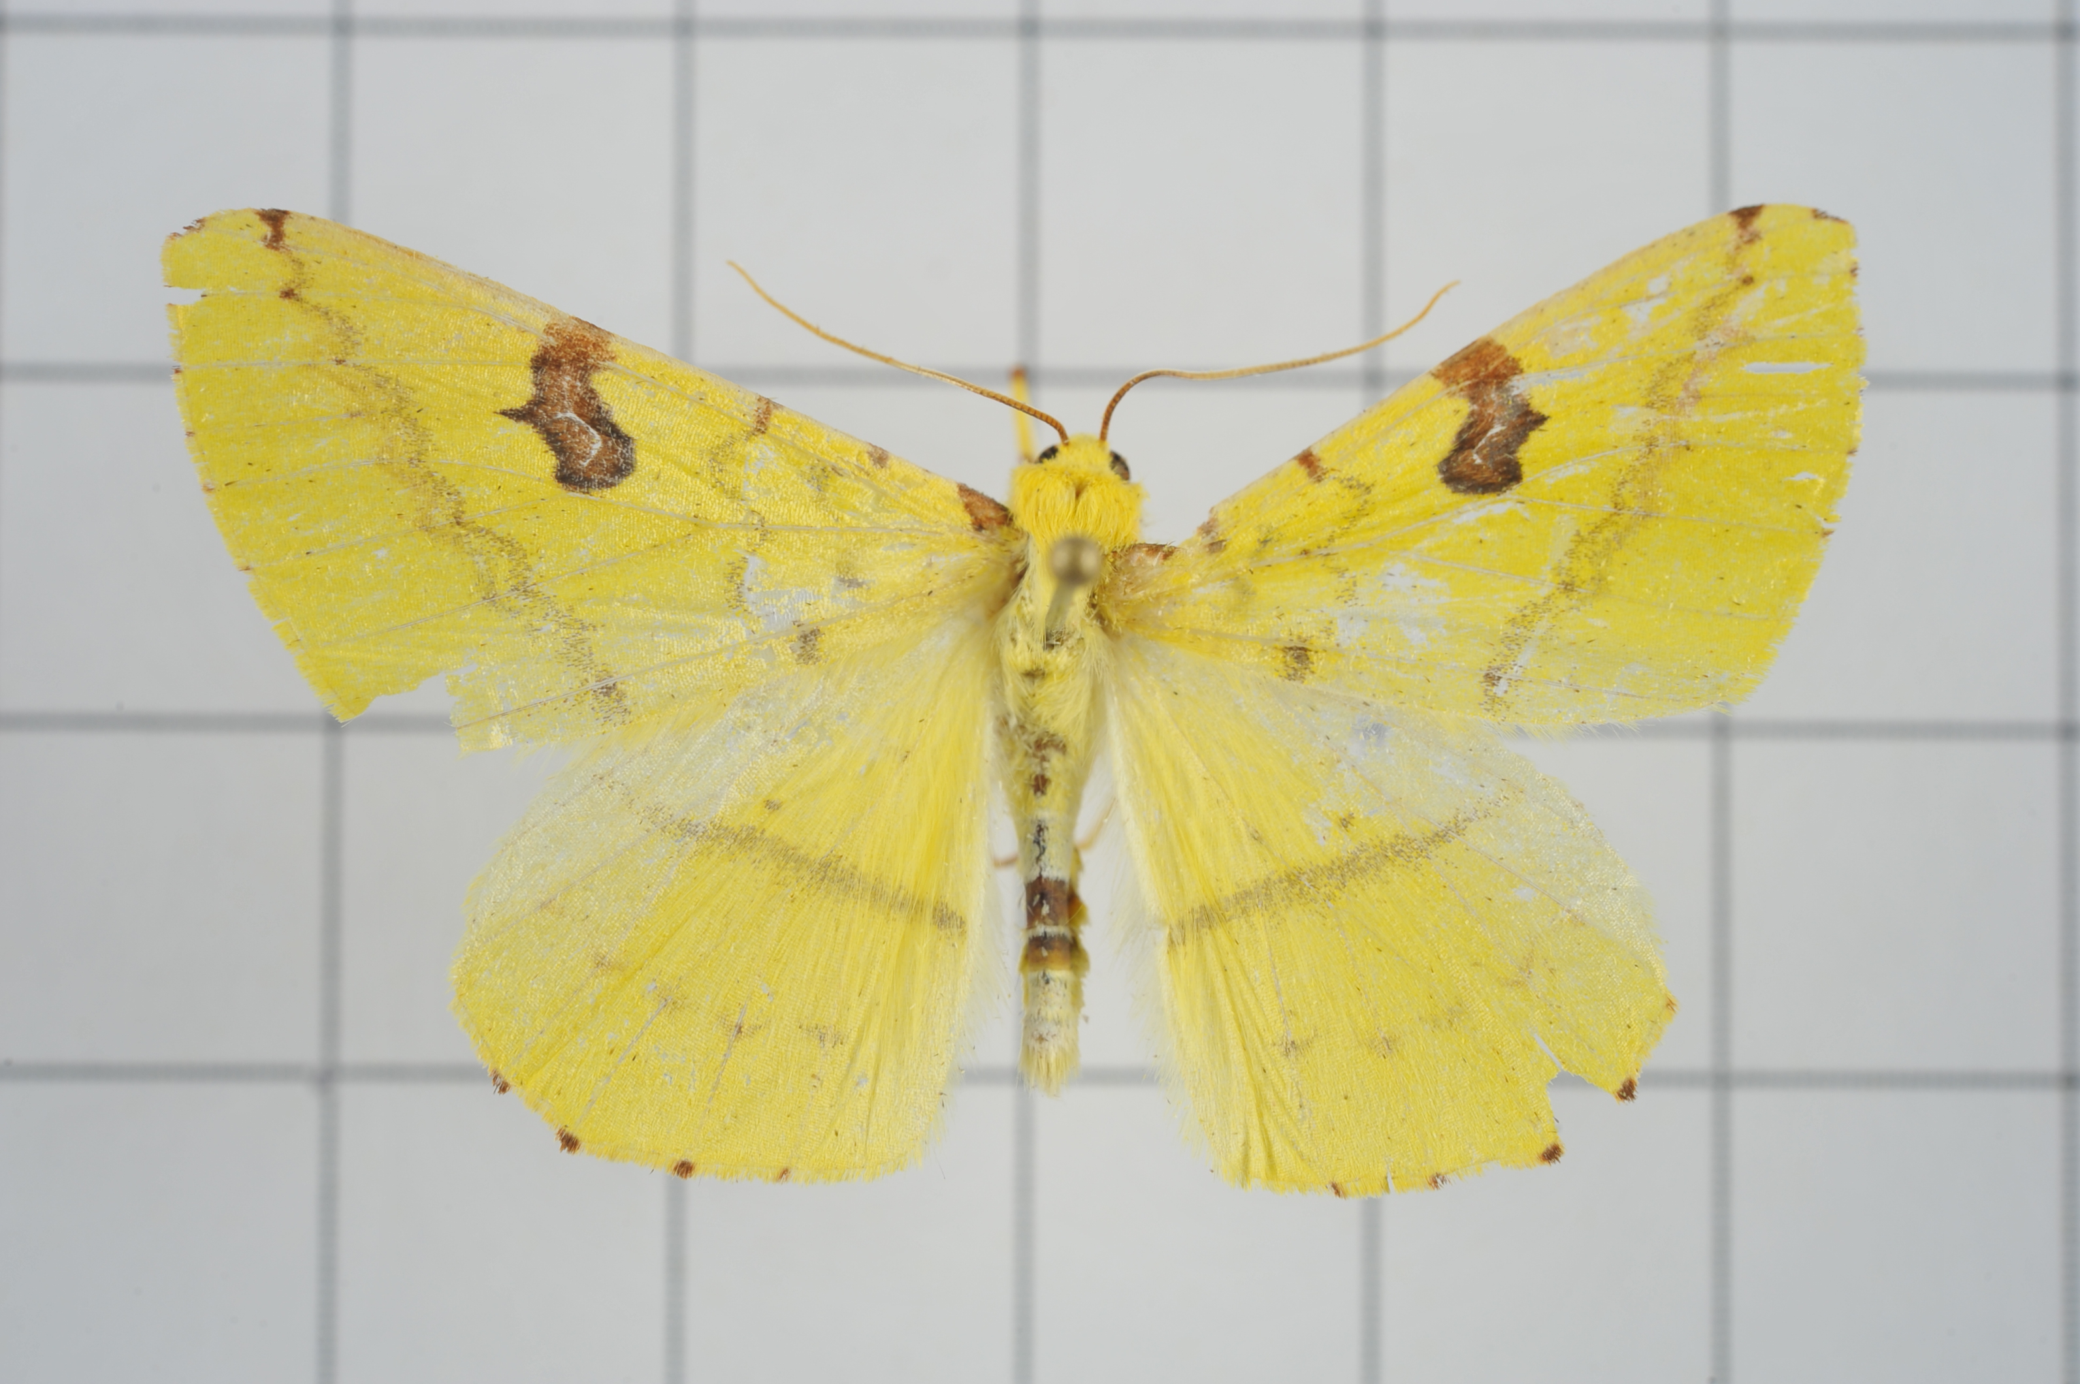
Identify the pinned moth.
Opisthograptis punctilineata
